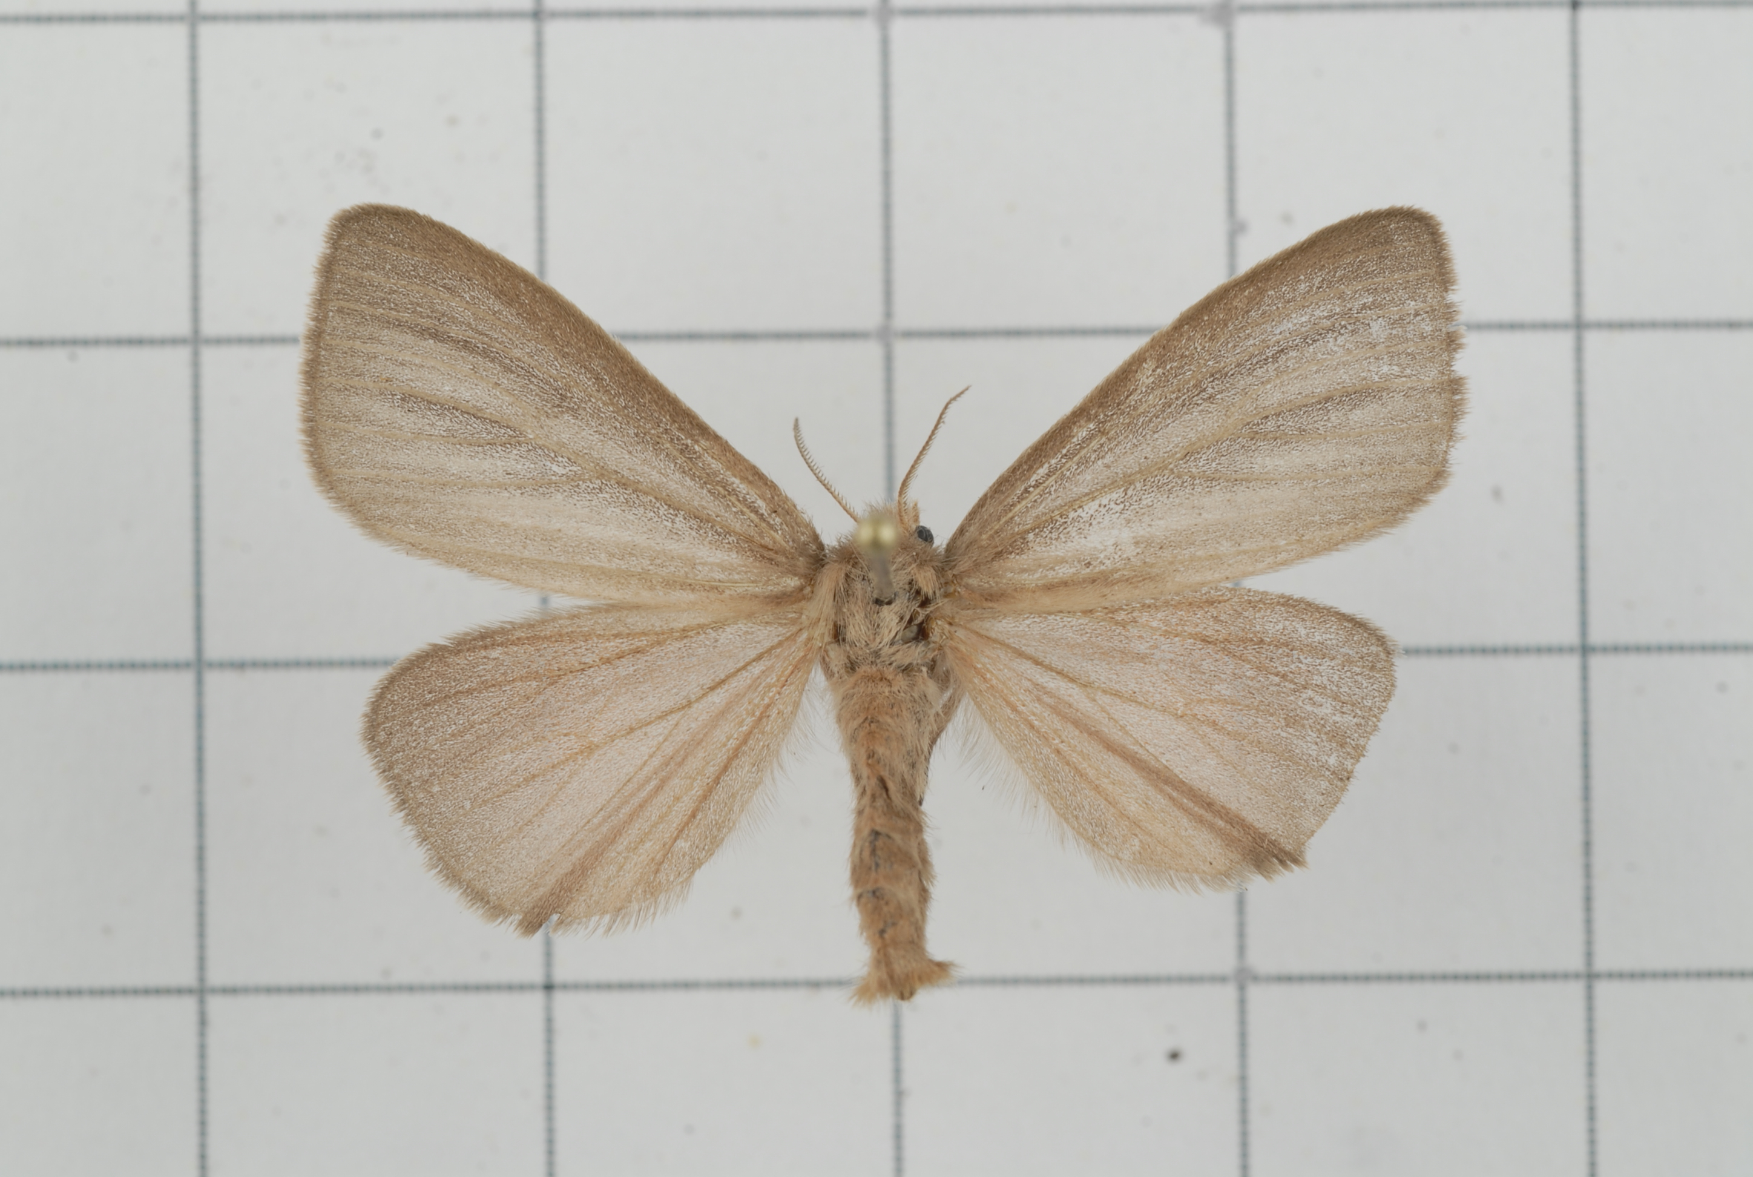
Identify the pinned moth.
Pantana substrigosa
